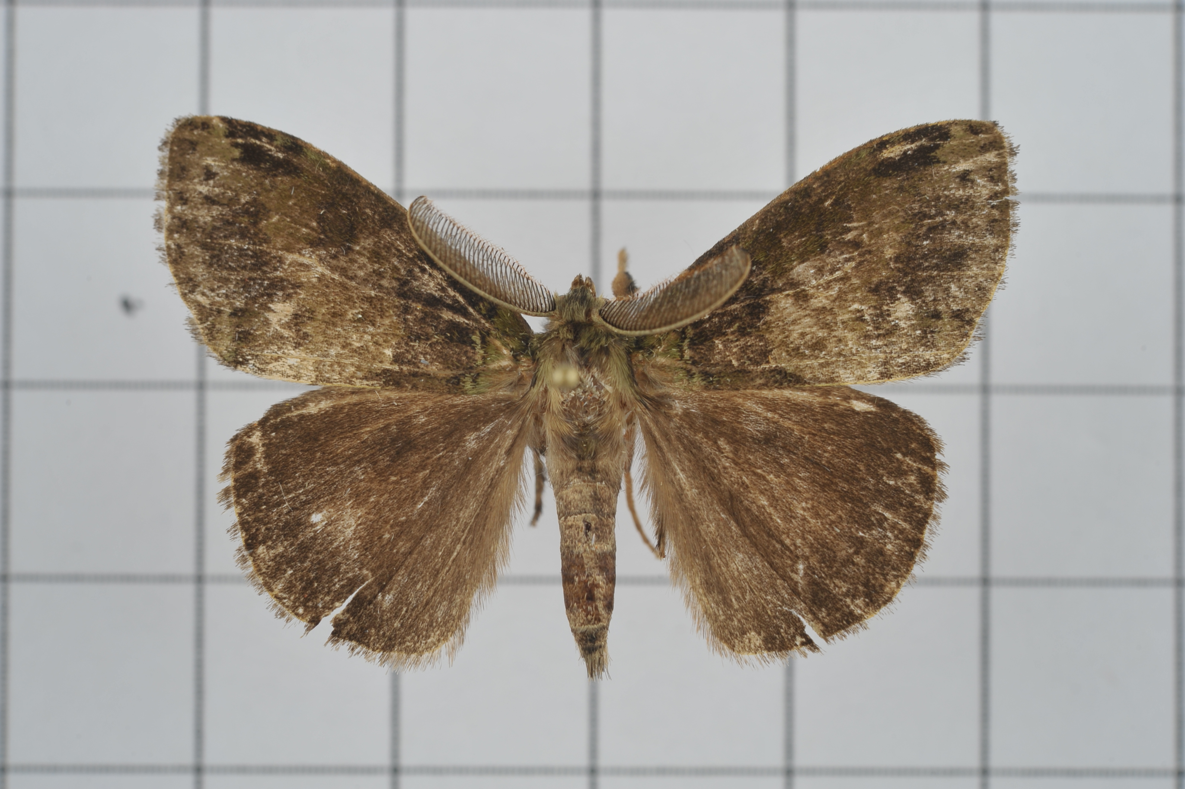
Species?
Ilema olivacea
